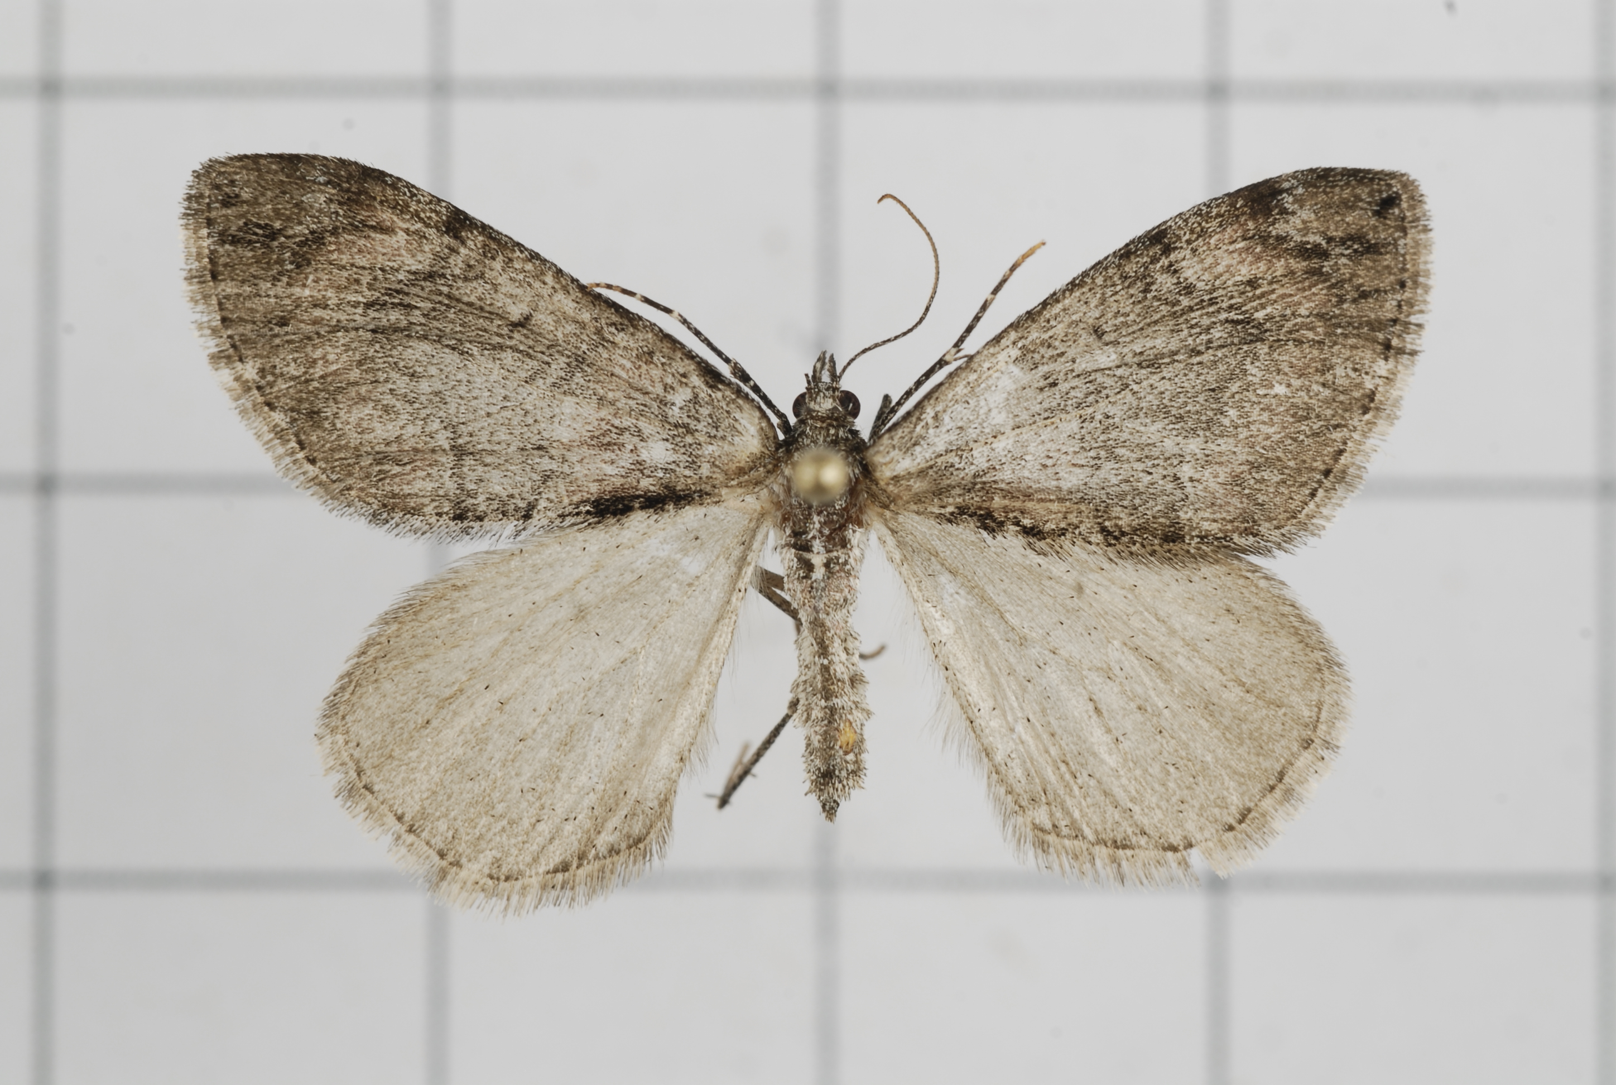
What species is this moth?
Heterothera sororcula
